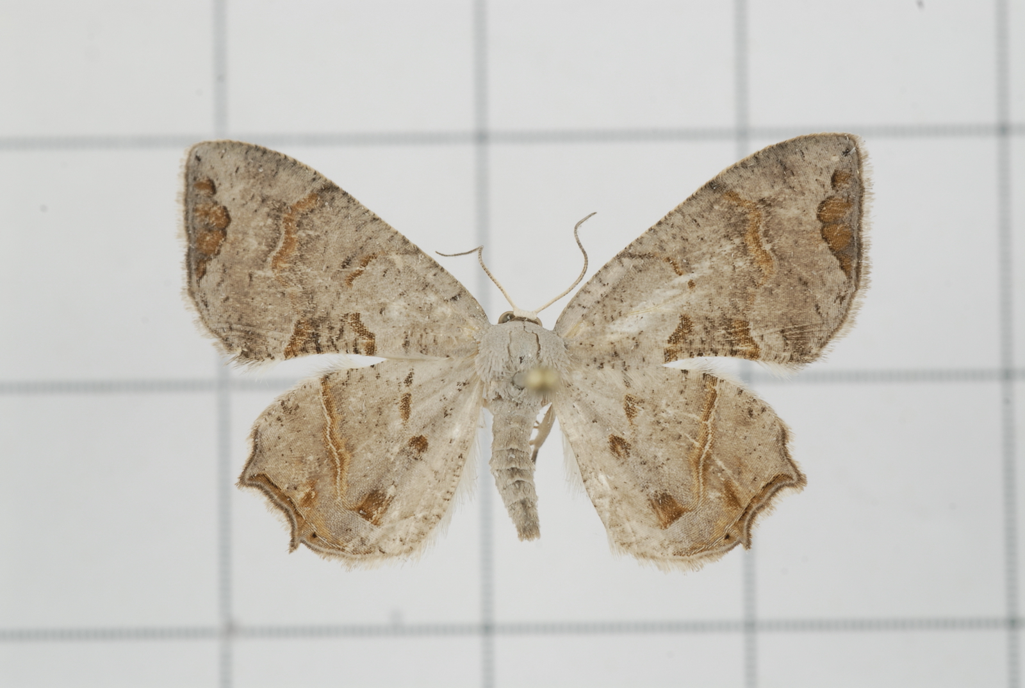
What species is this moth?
Oroplema oyamana
